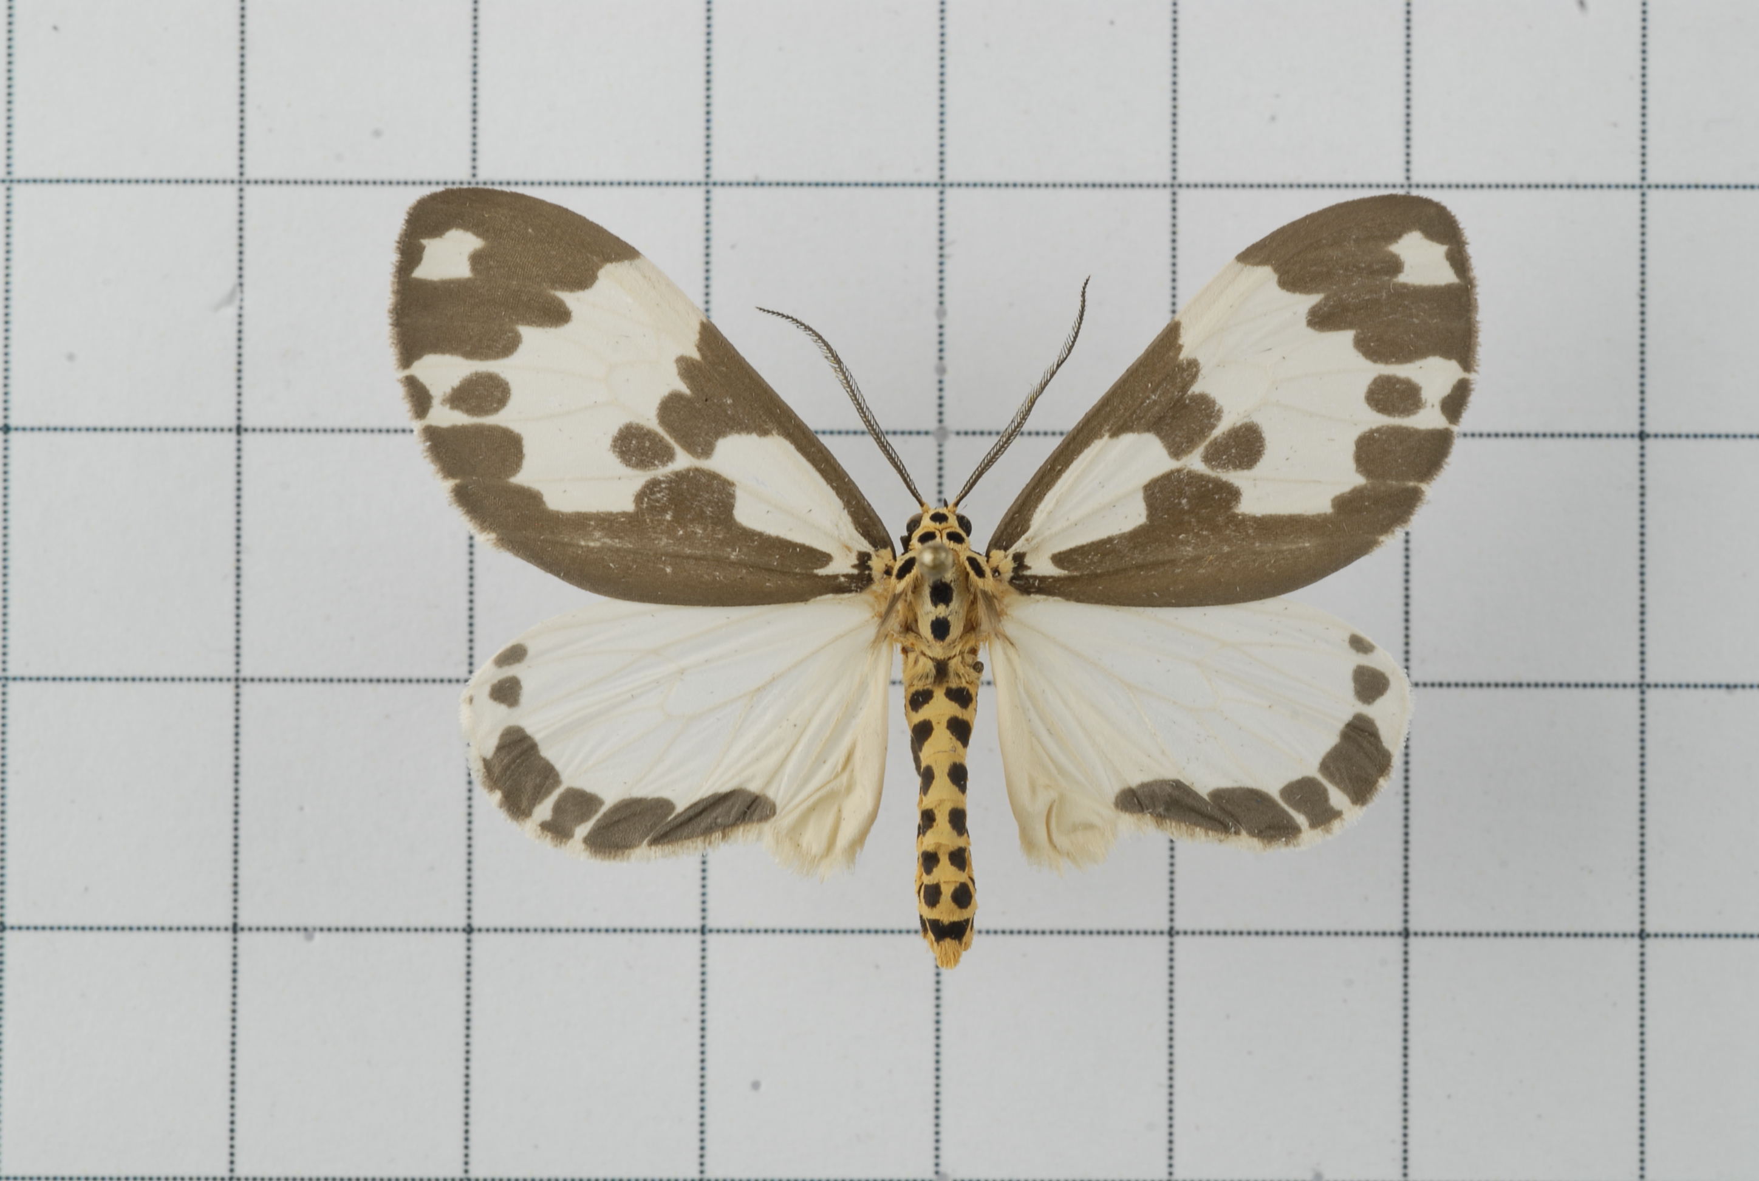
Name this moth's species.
Nyctemera carissima formosana
